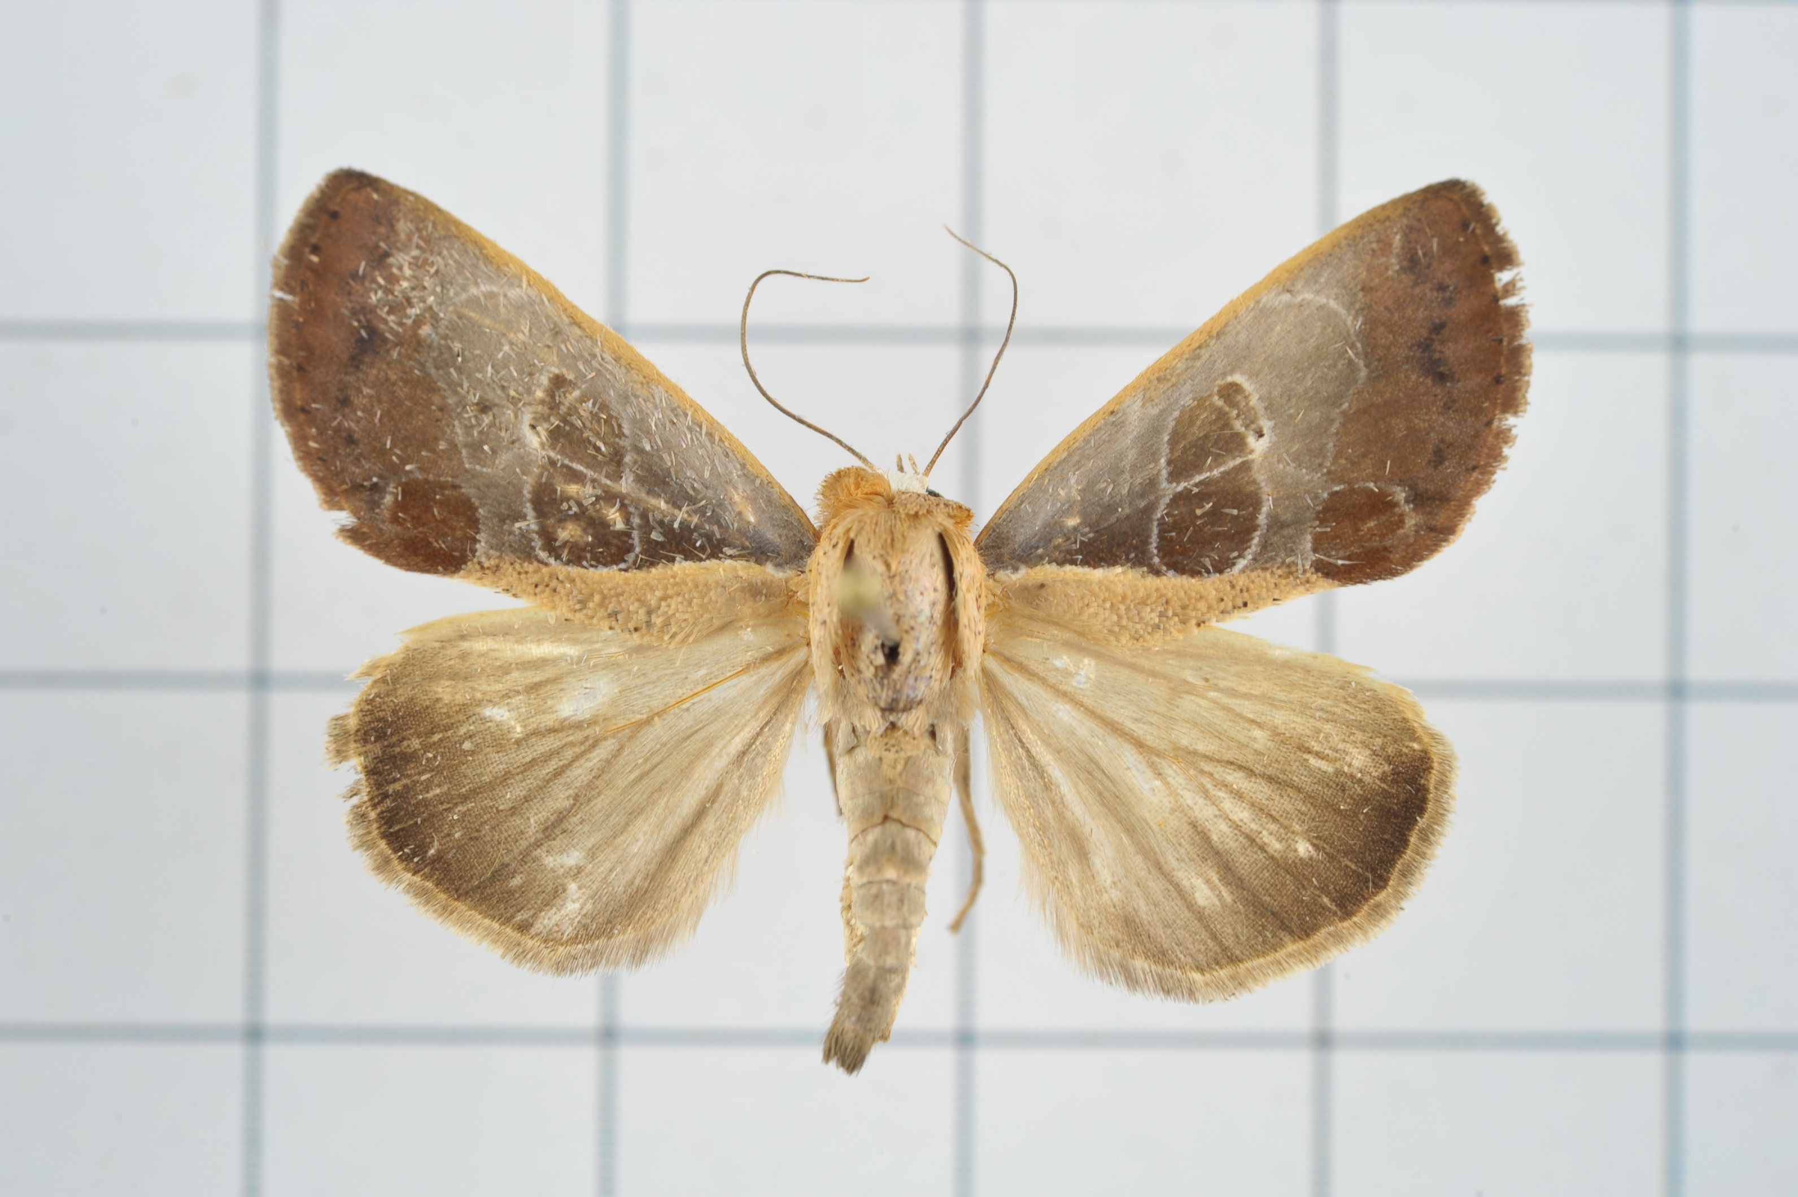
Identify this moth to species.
Westermannia elliptica elliptica
